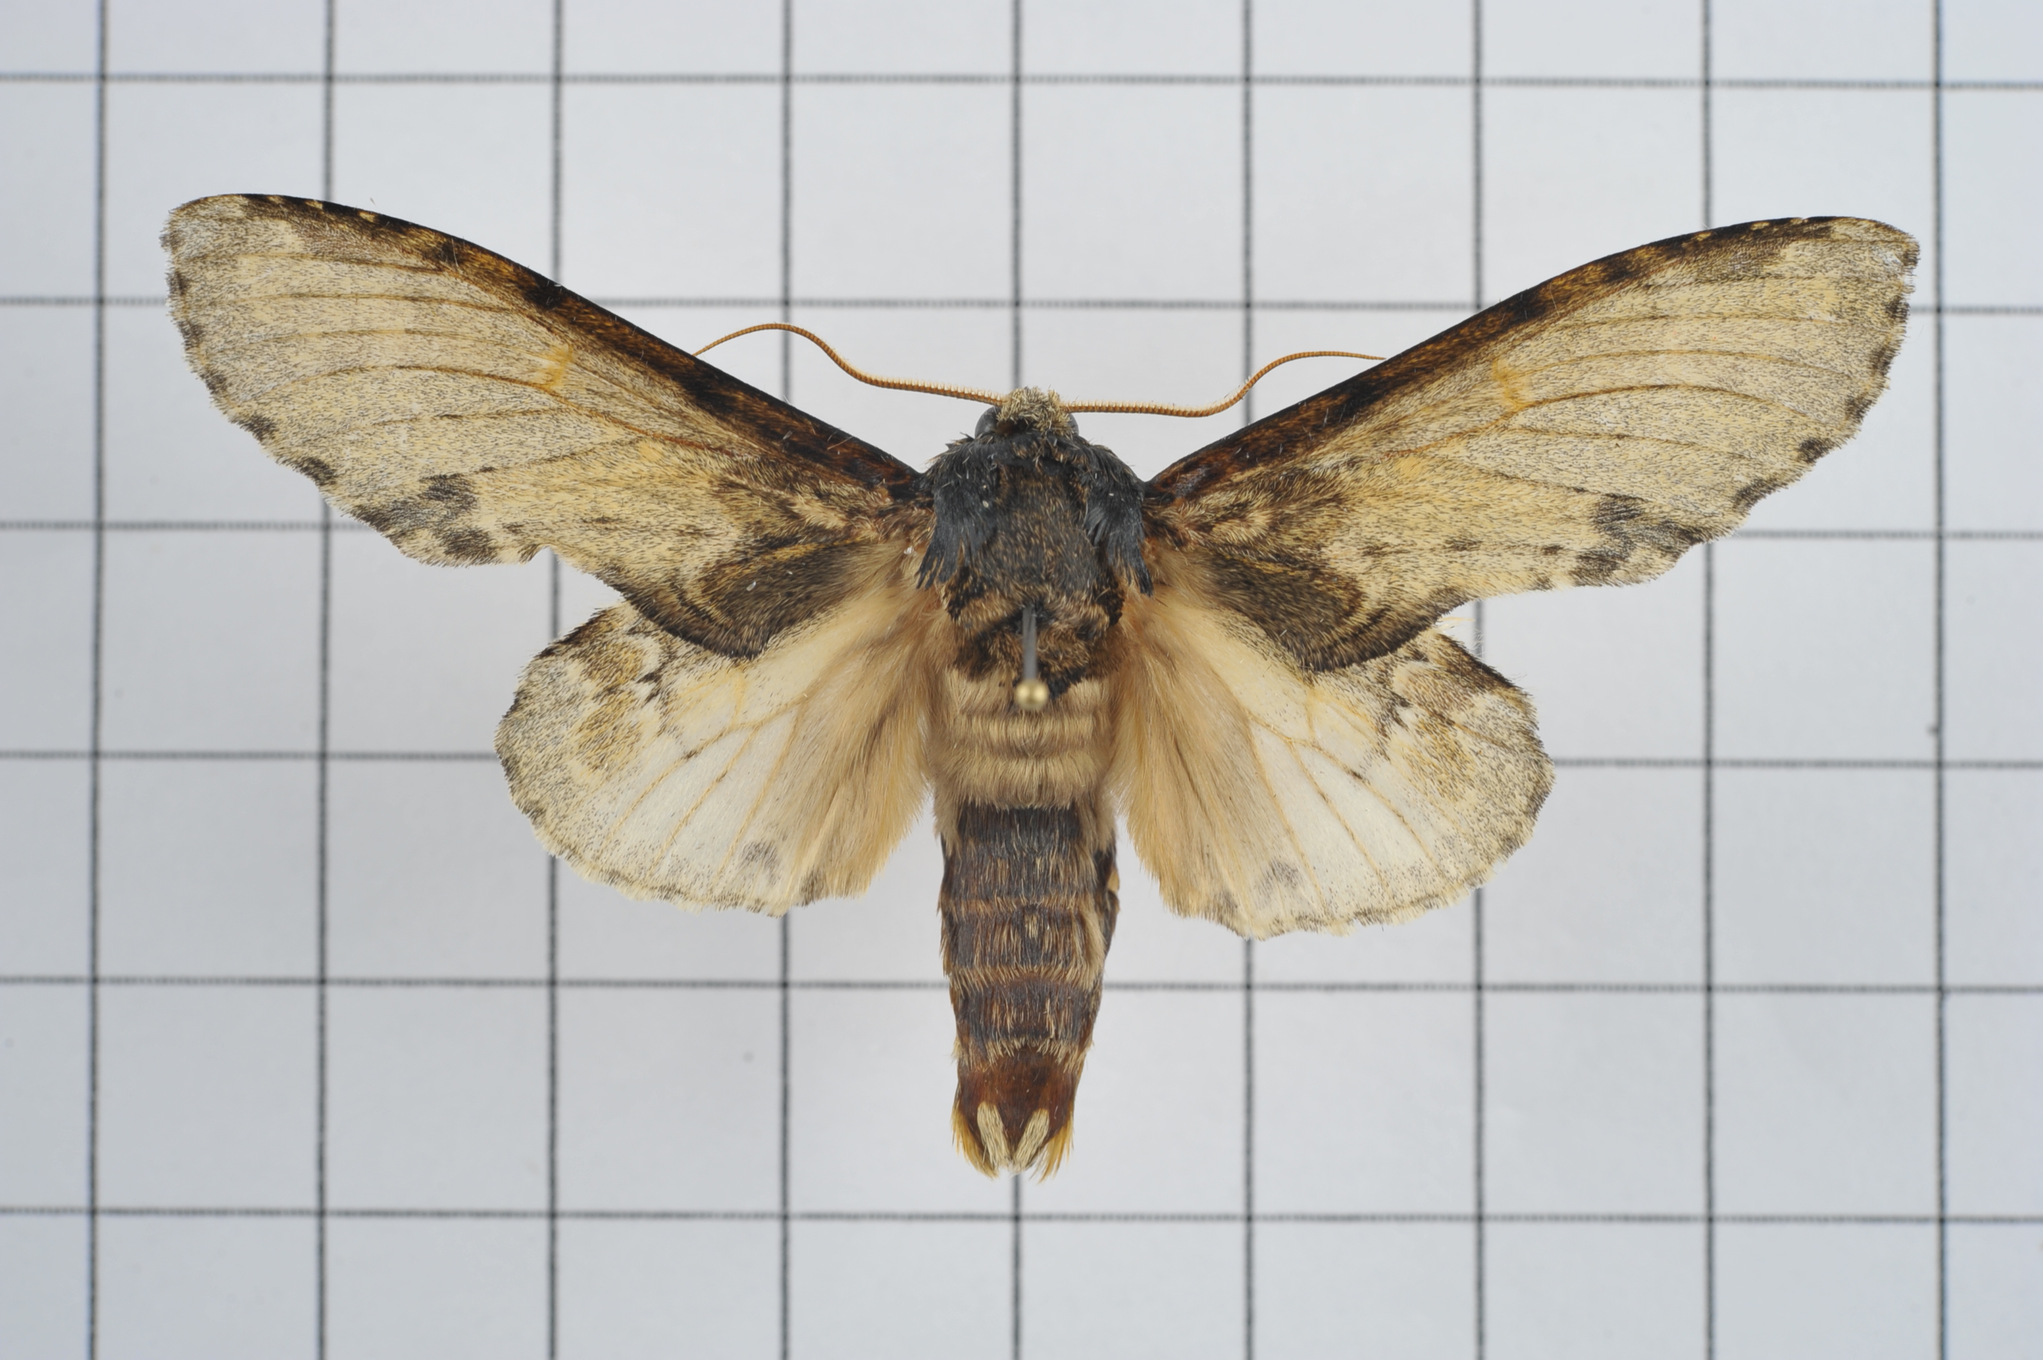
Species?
Peridea moorei ochreipennis
